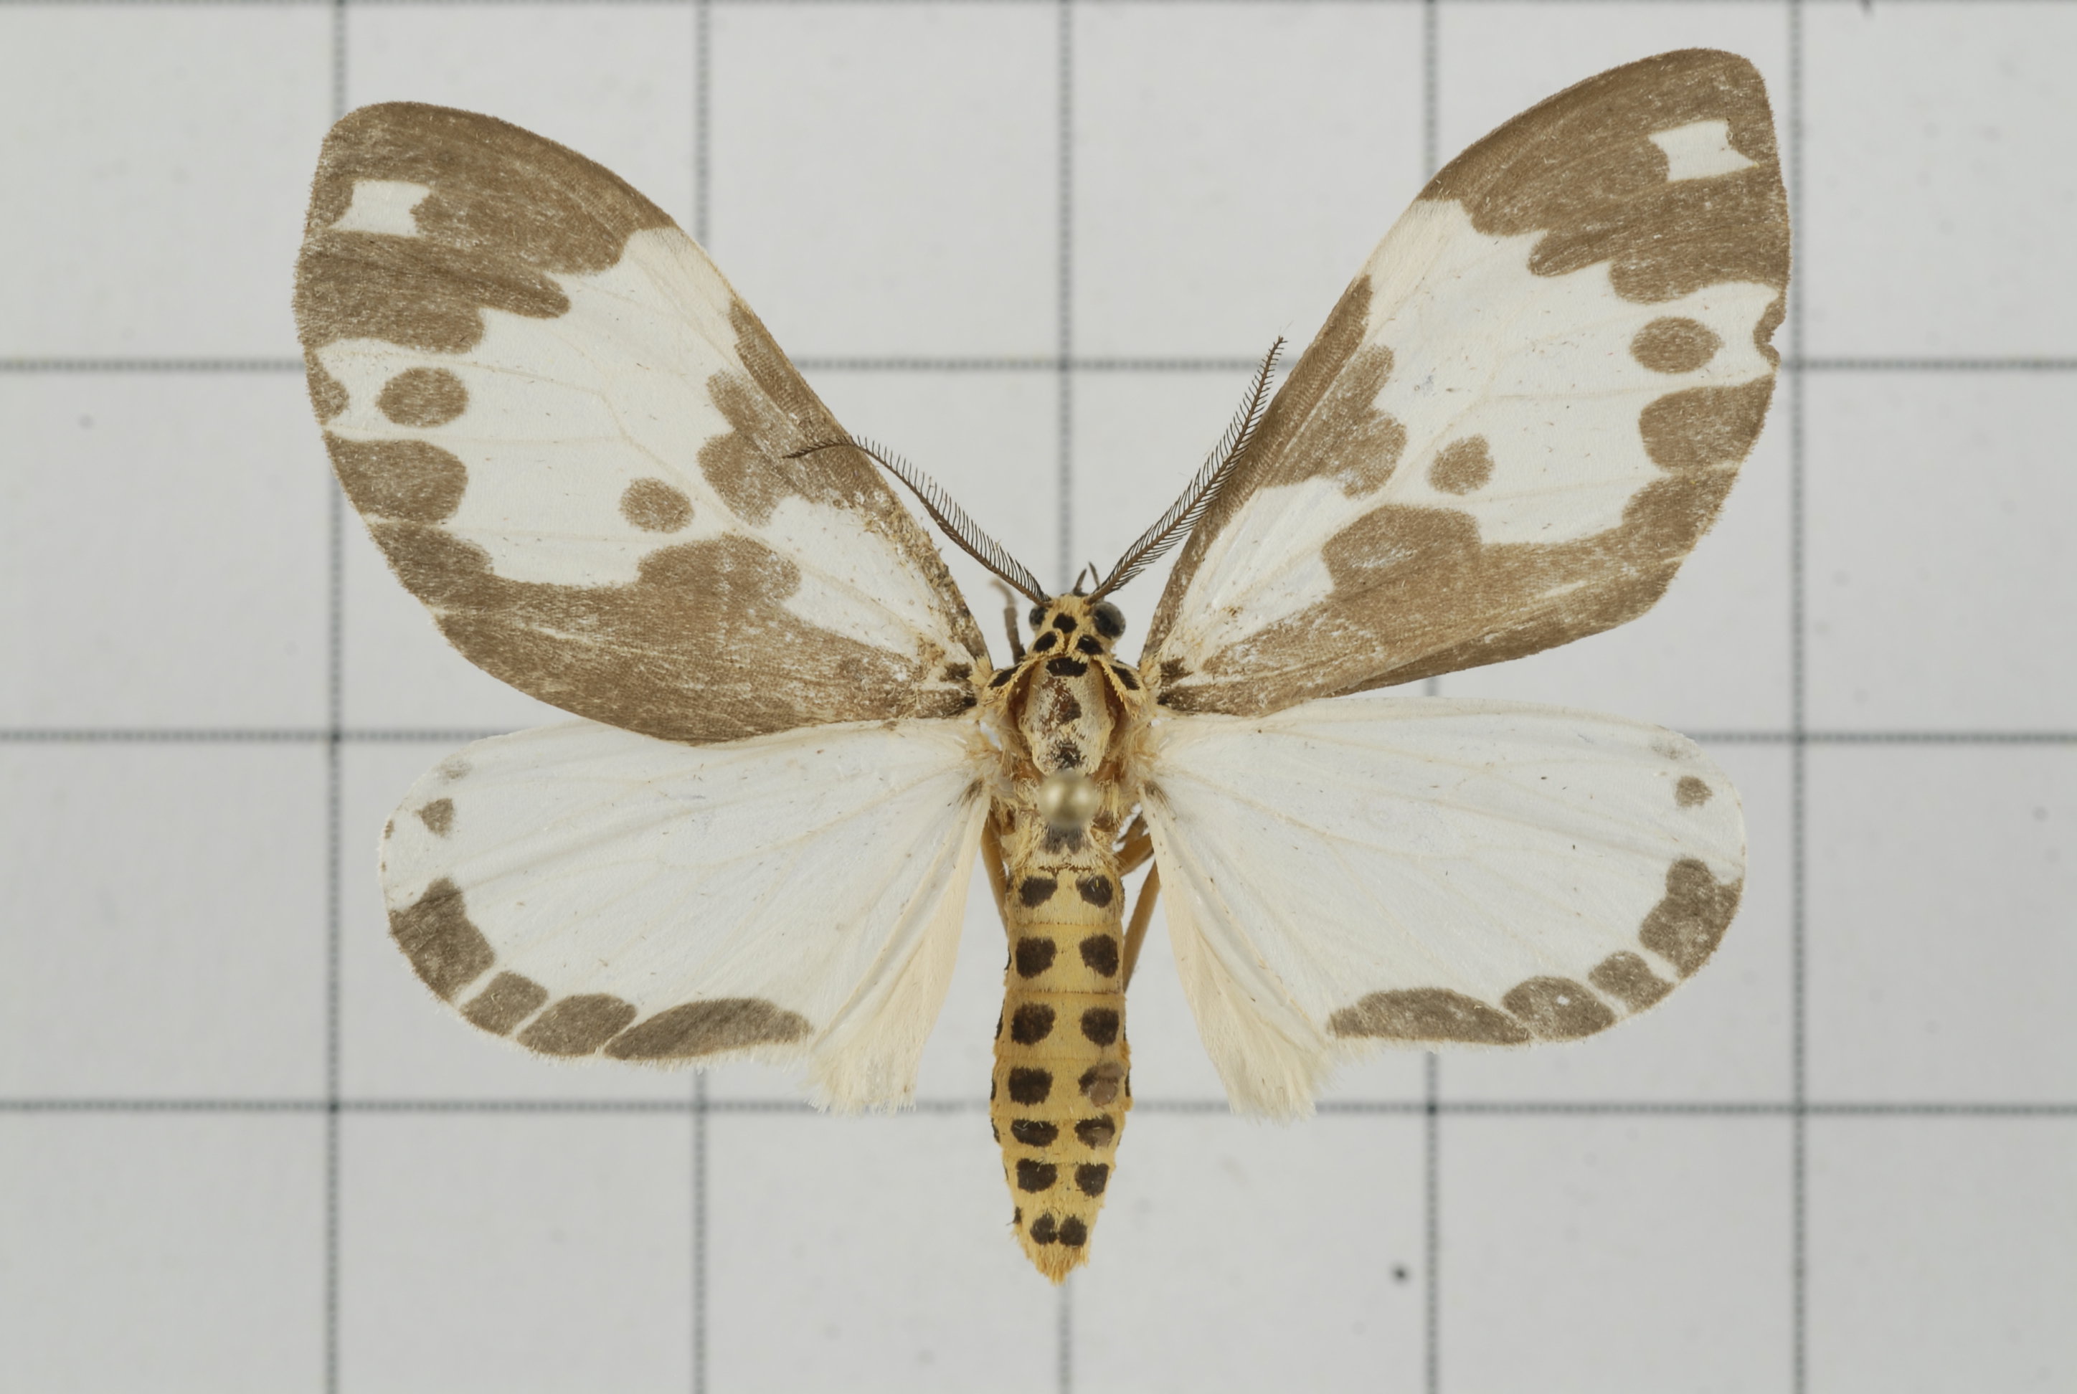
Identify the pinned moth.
Nyctemera carissima formosana
